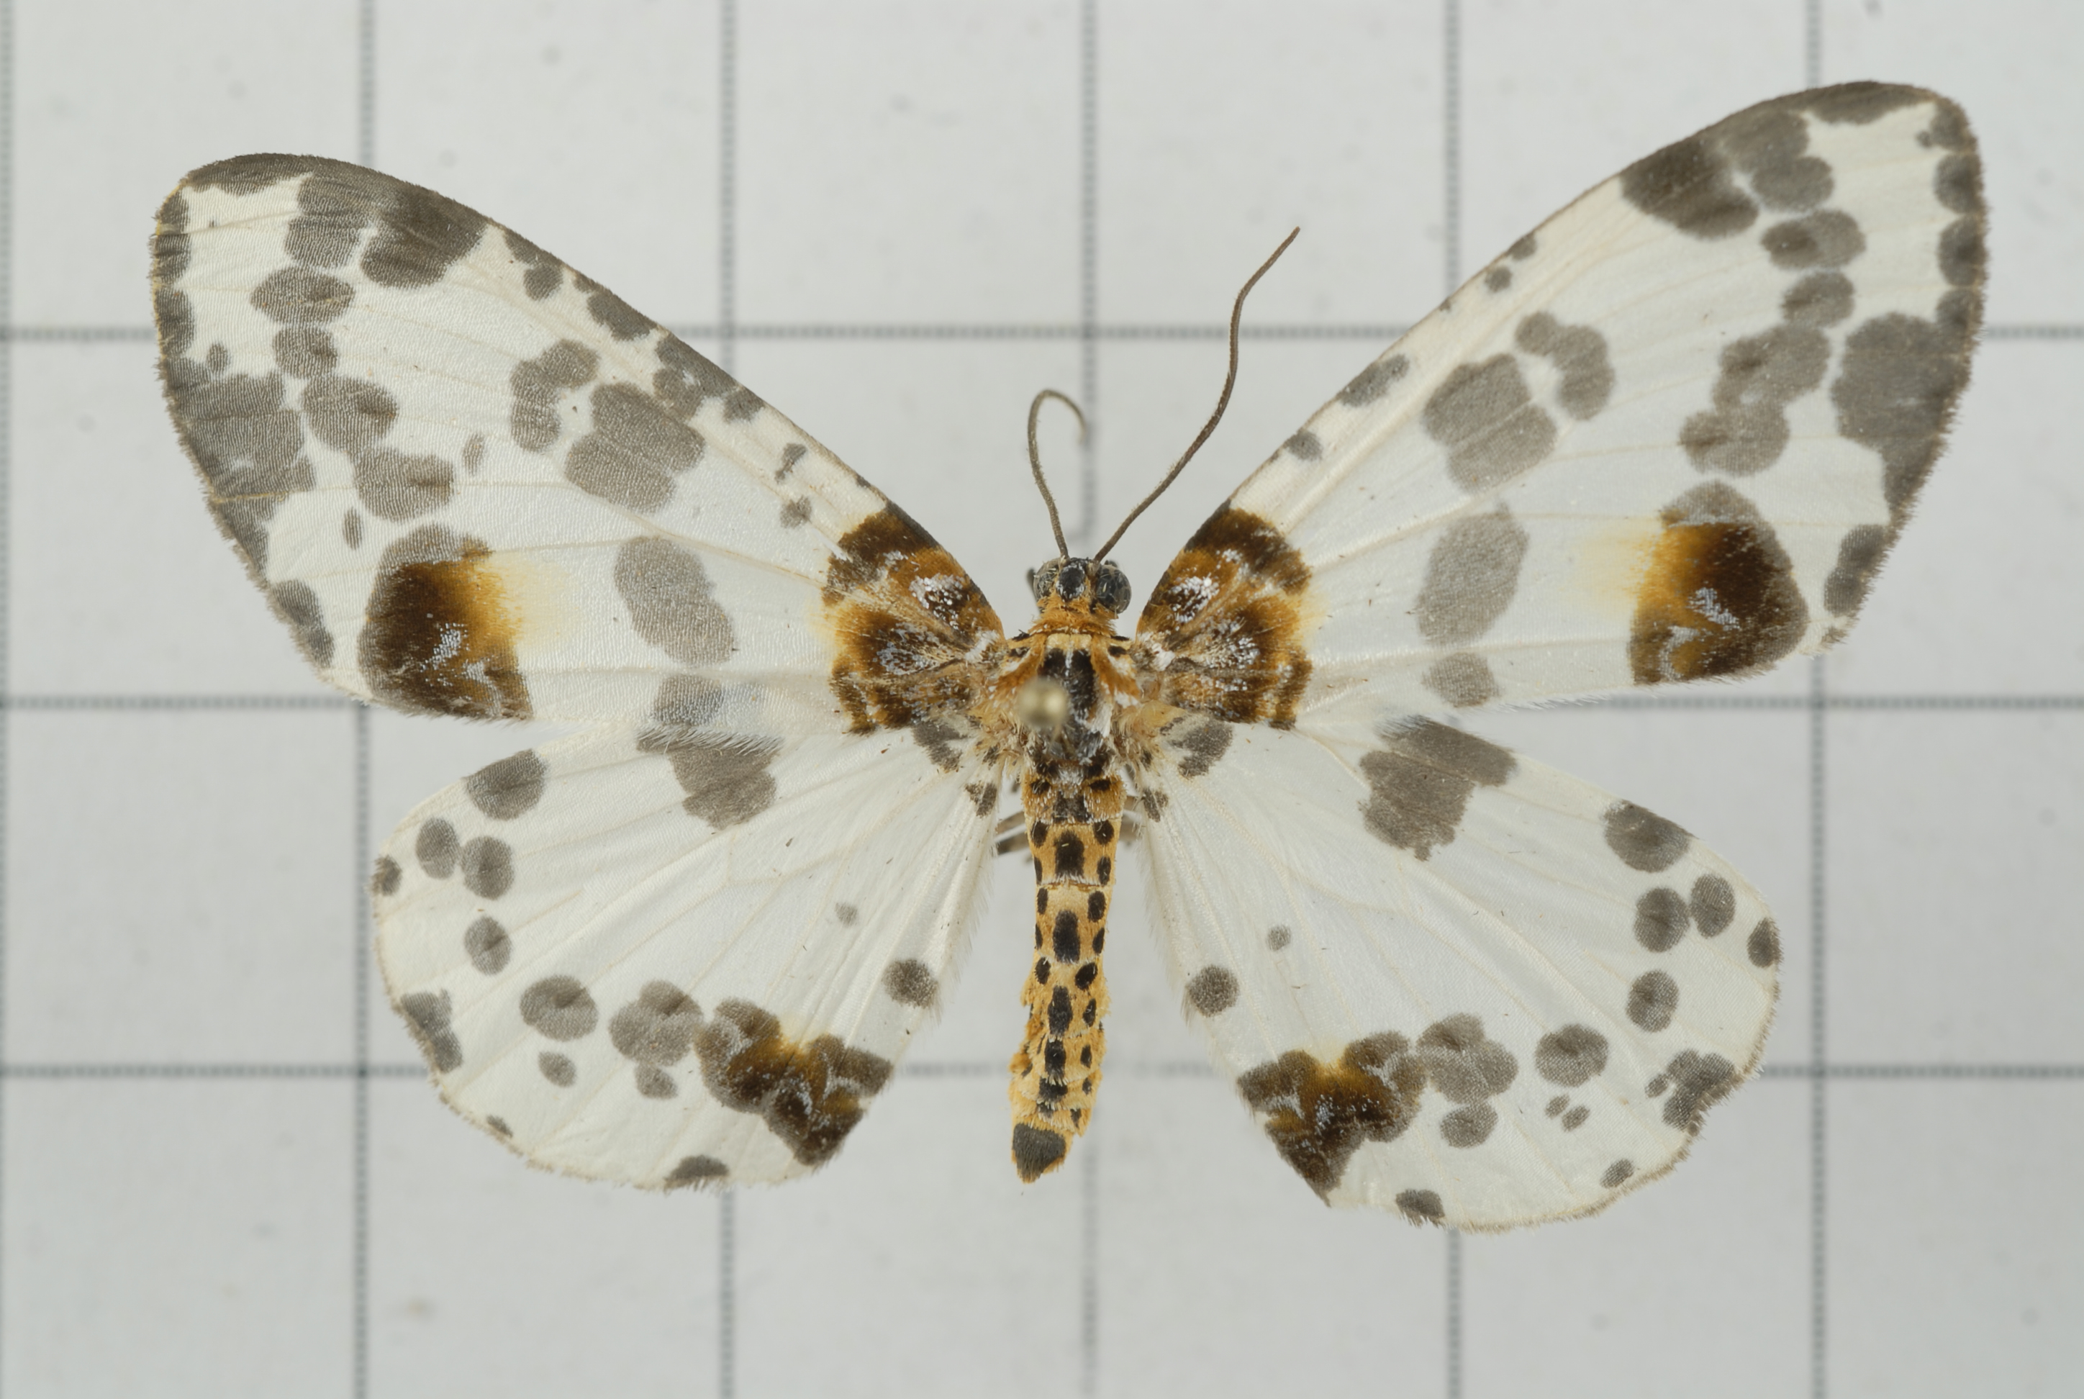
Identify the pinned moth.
Abraxas formosilluminata
